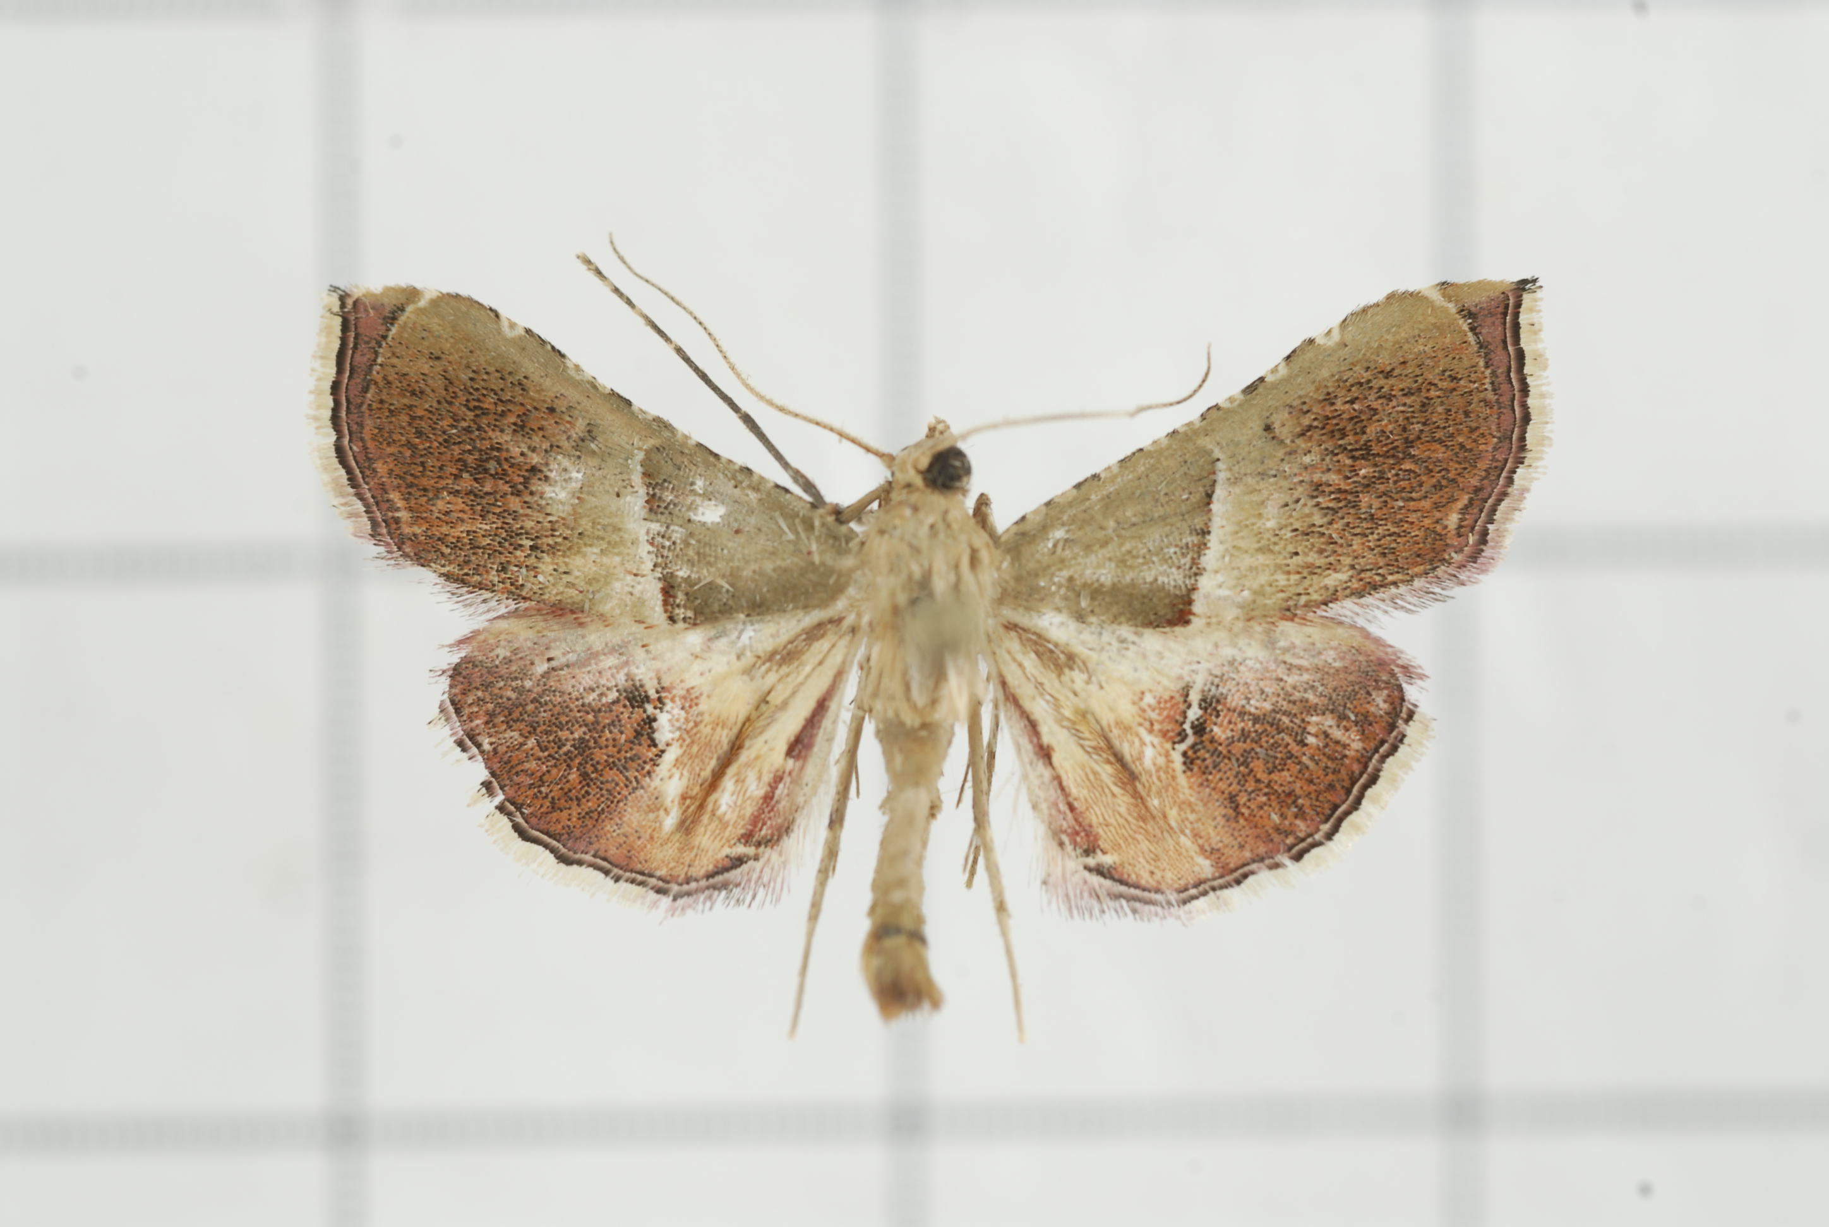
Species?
Endotricha consocia
